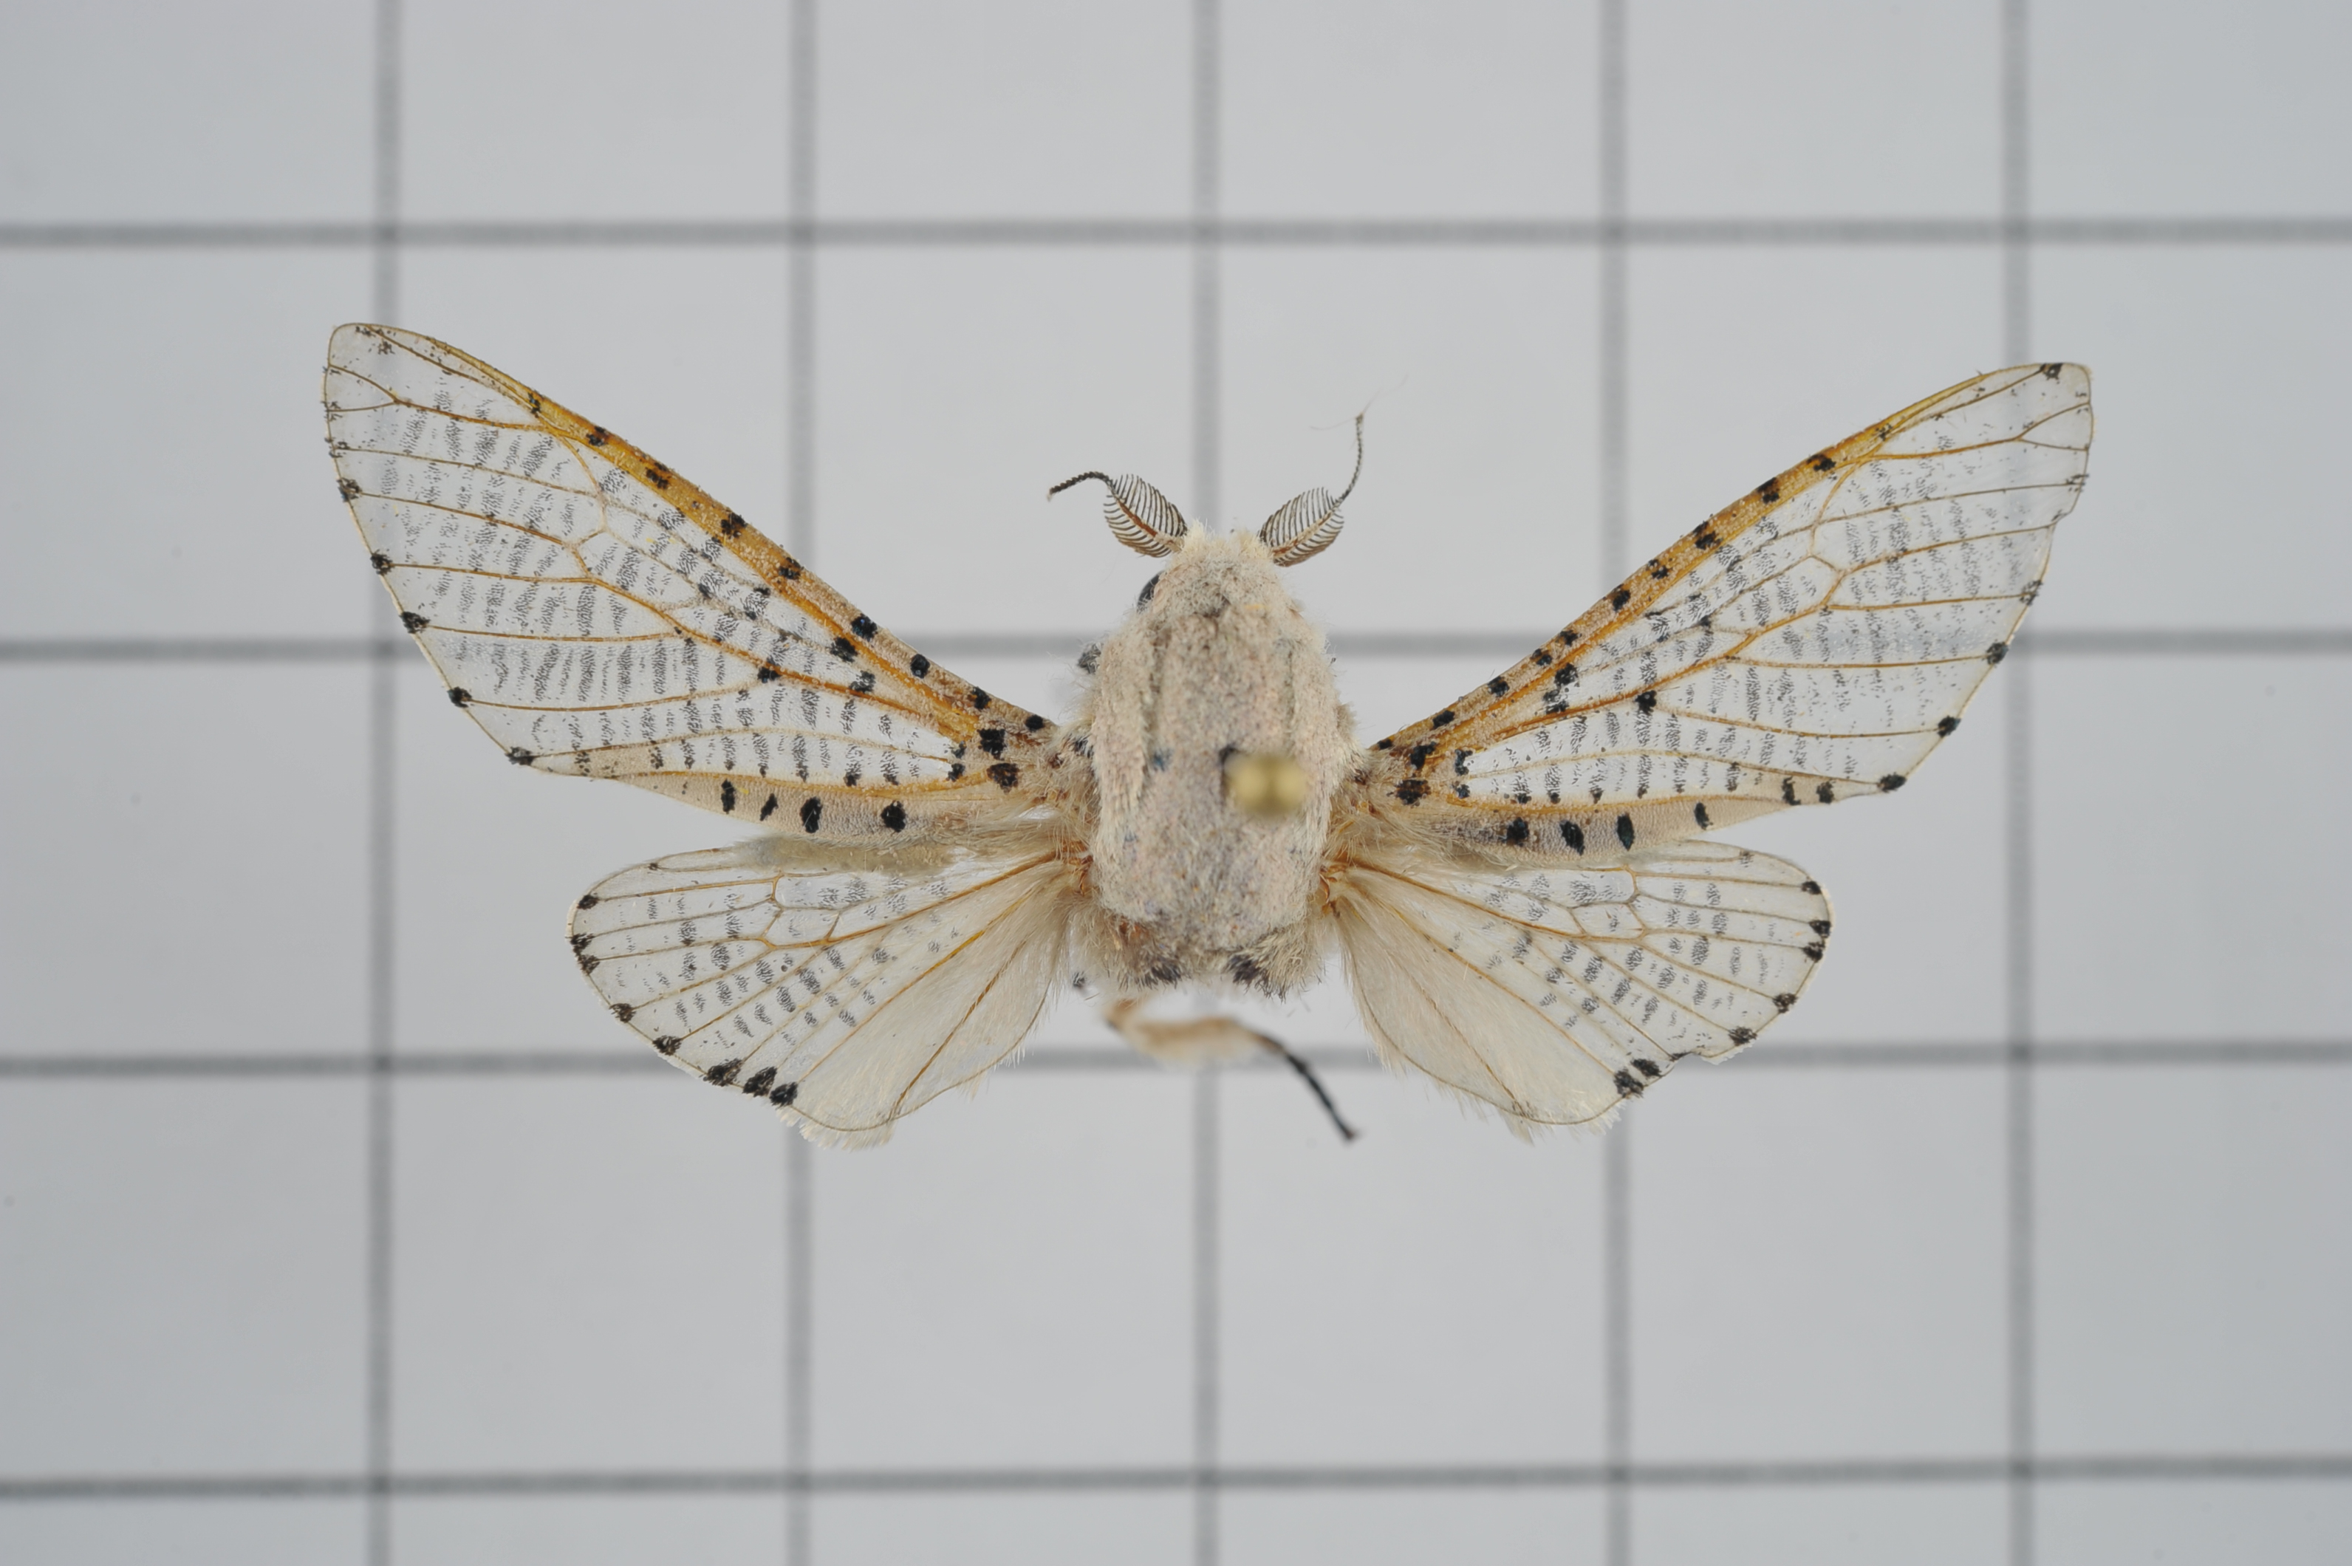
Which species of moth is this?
Polyphagozerra coffeae
